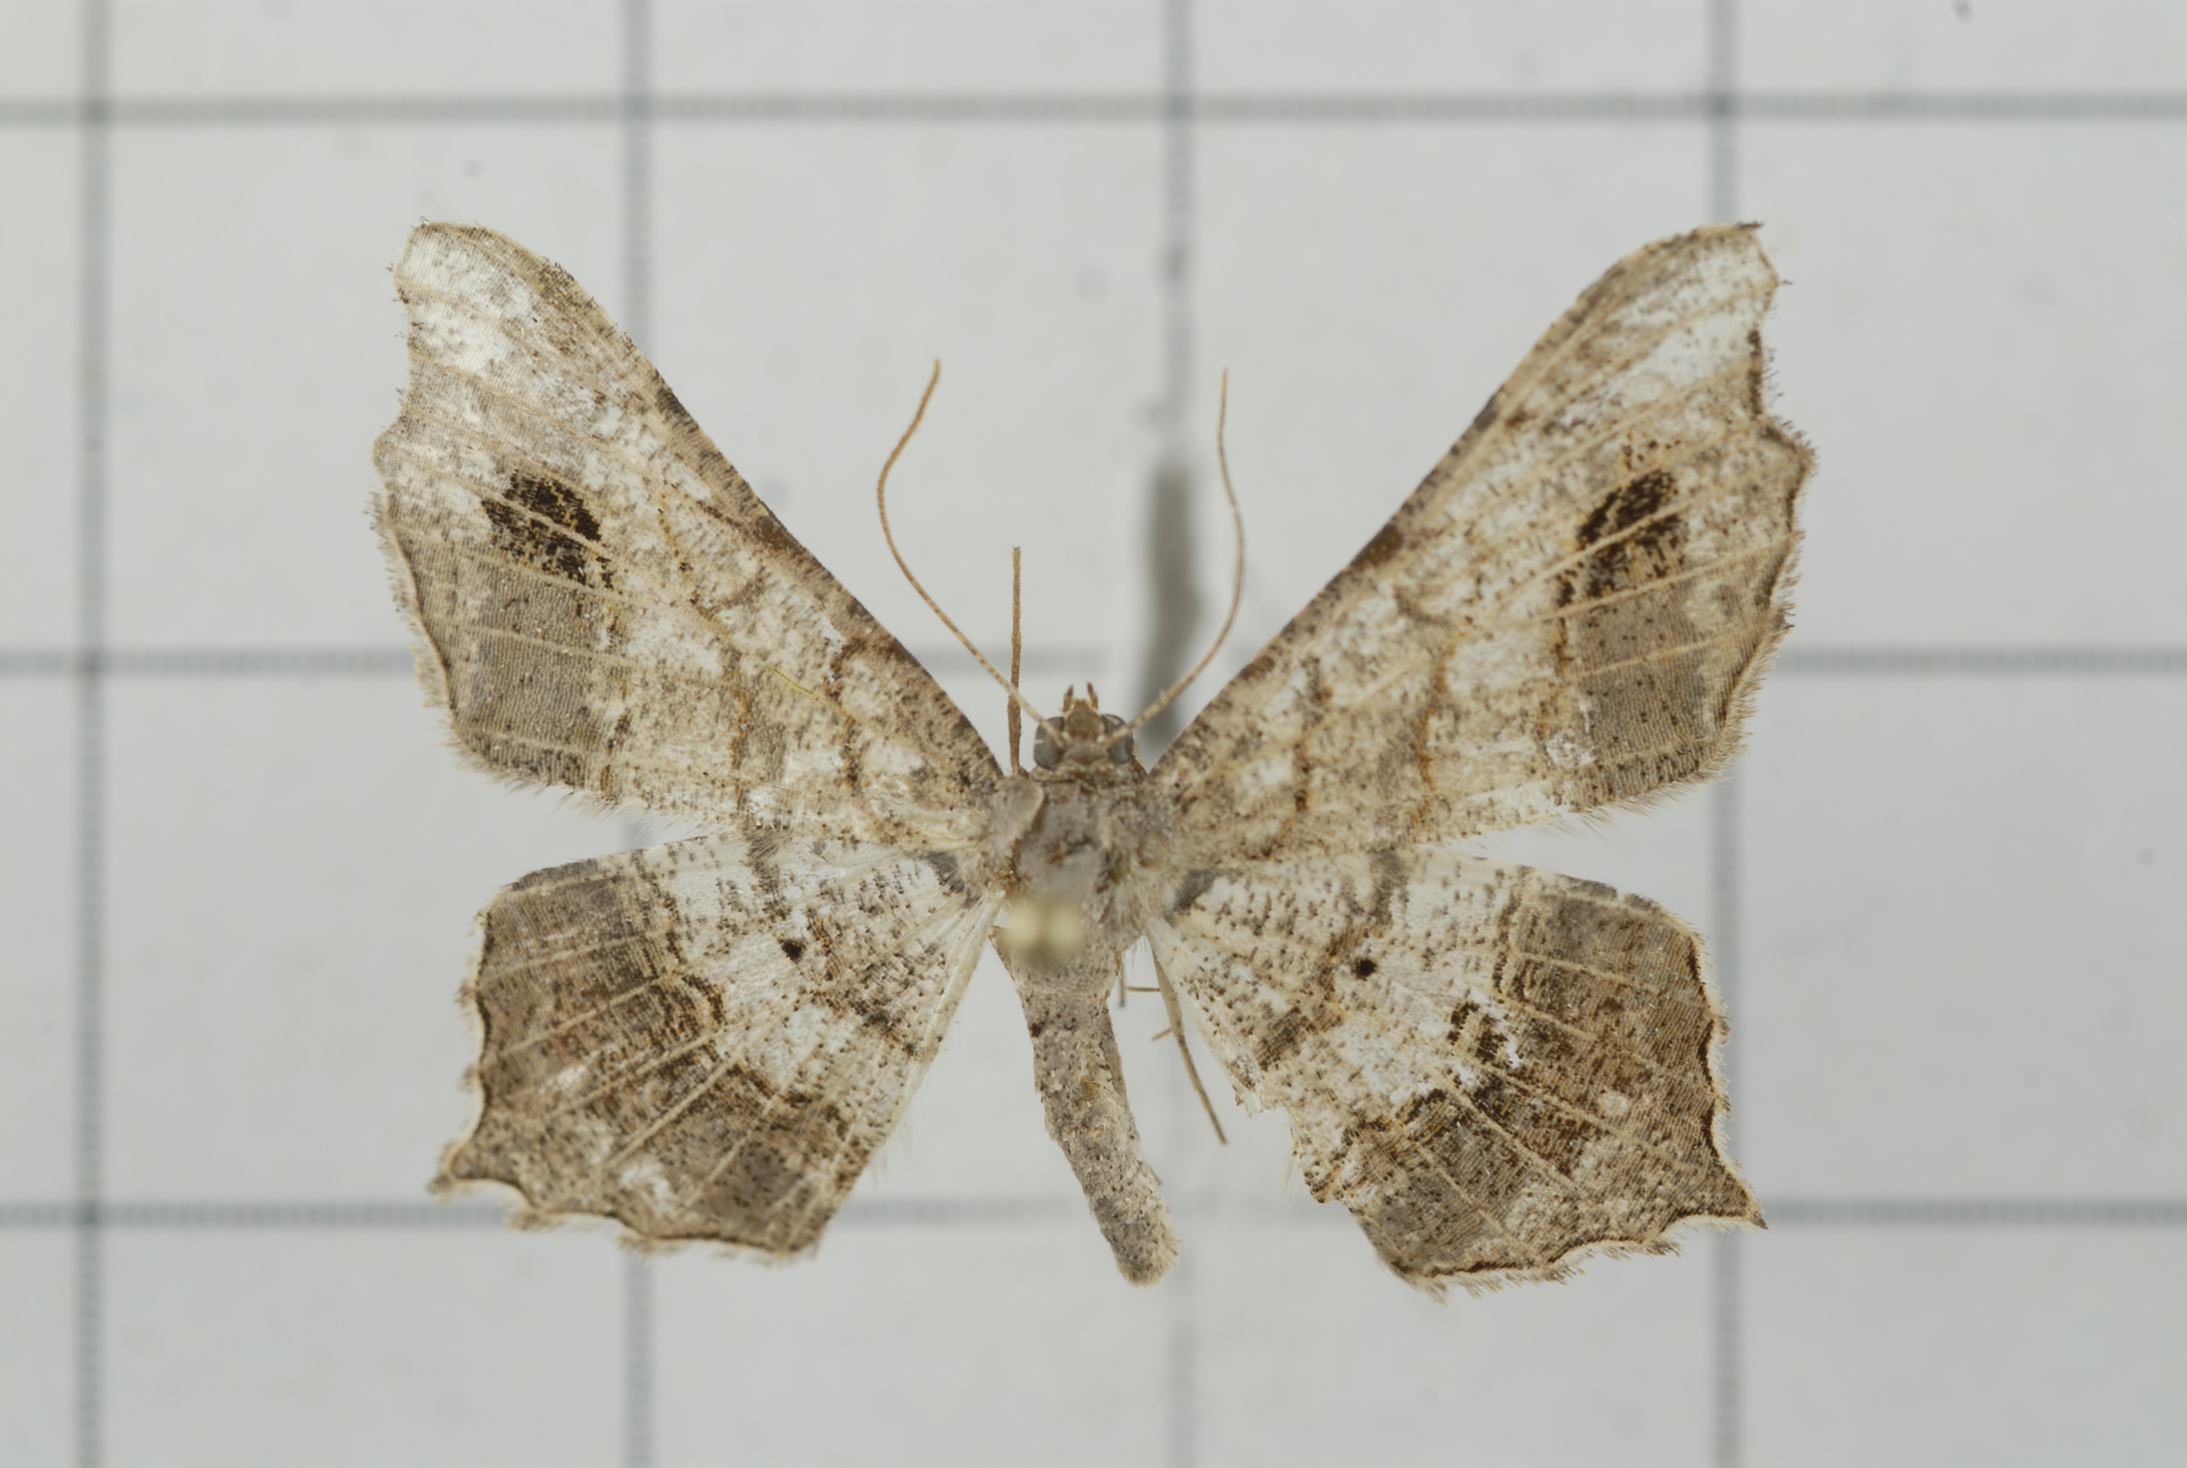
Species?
Chiasmia emersaria
